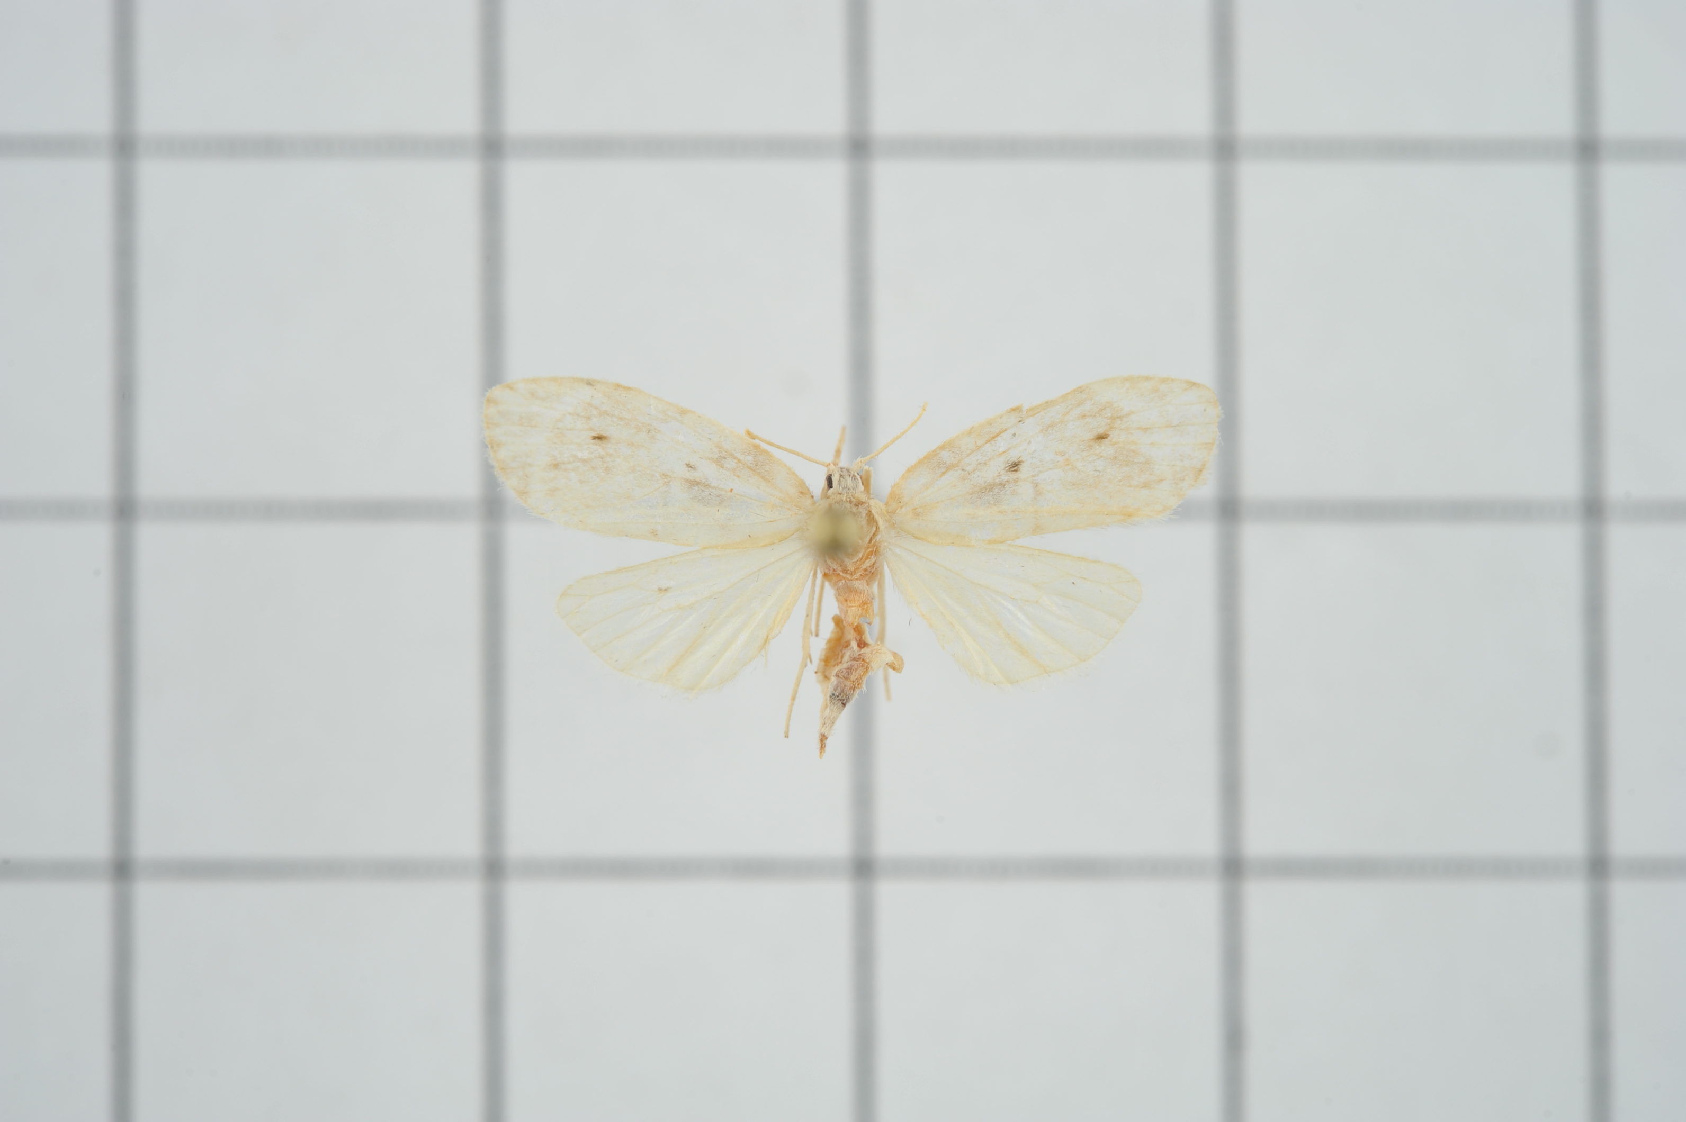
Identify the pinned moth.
Schistophleps bipuncta
